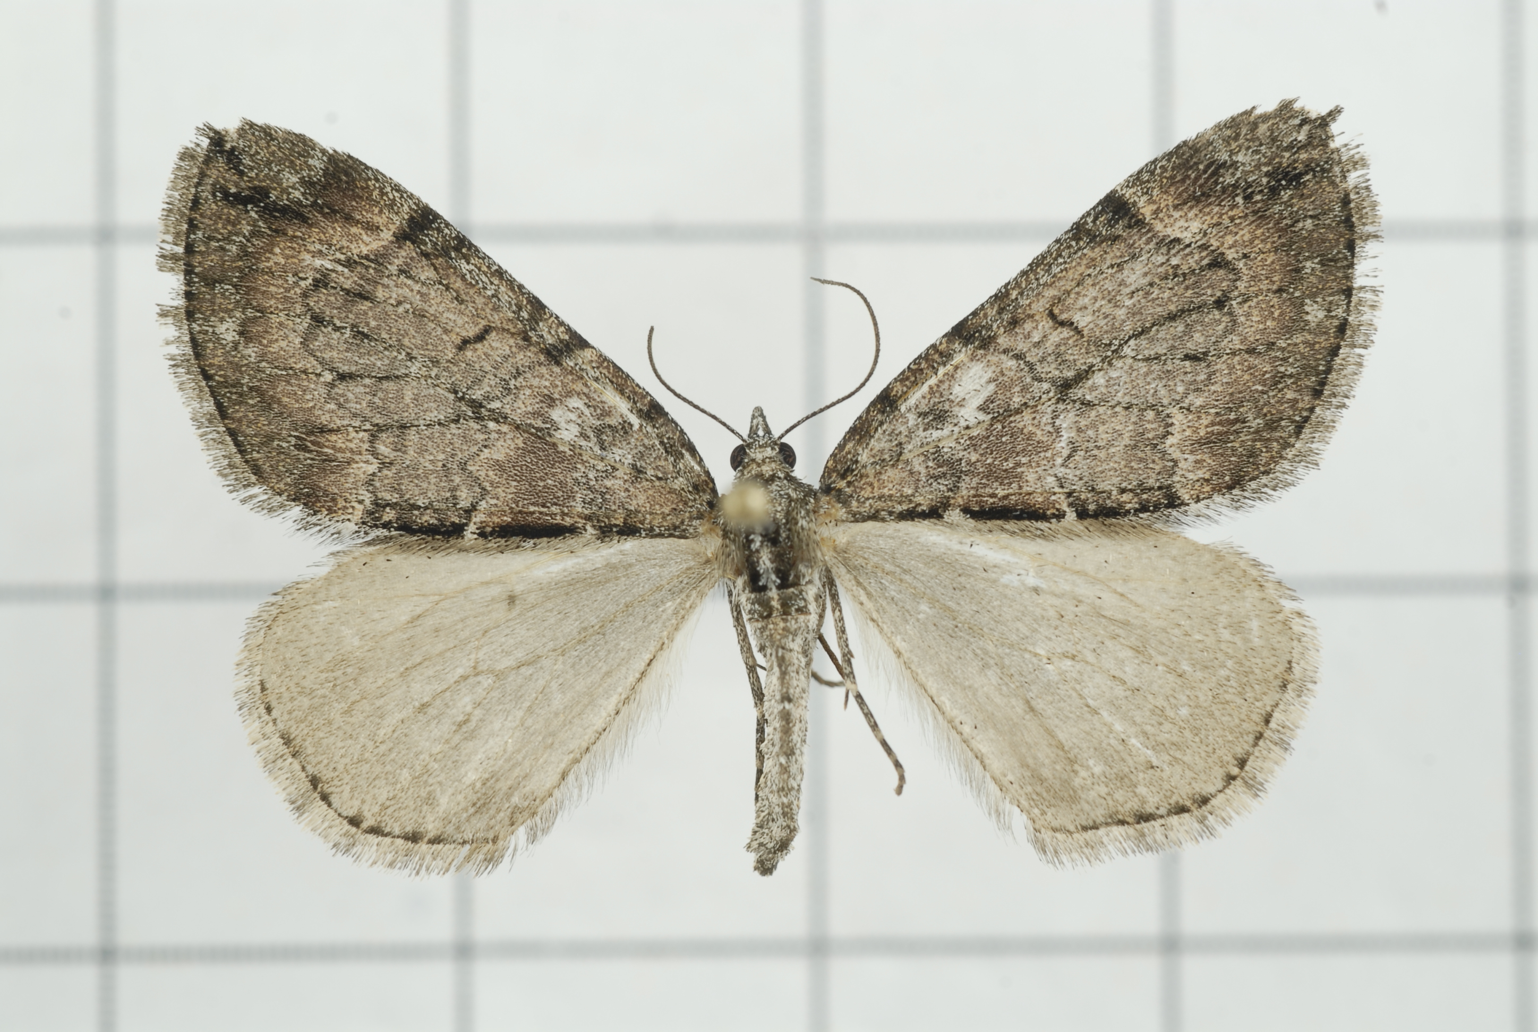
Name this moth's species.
Heterothera sororcula
